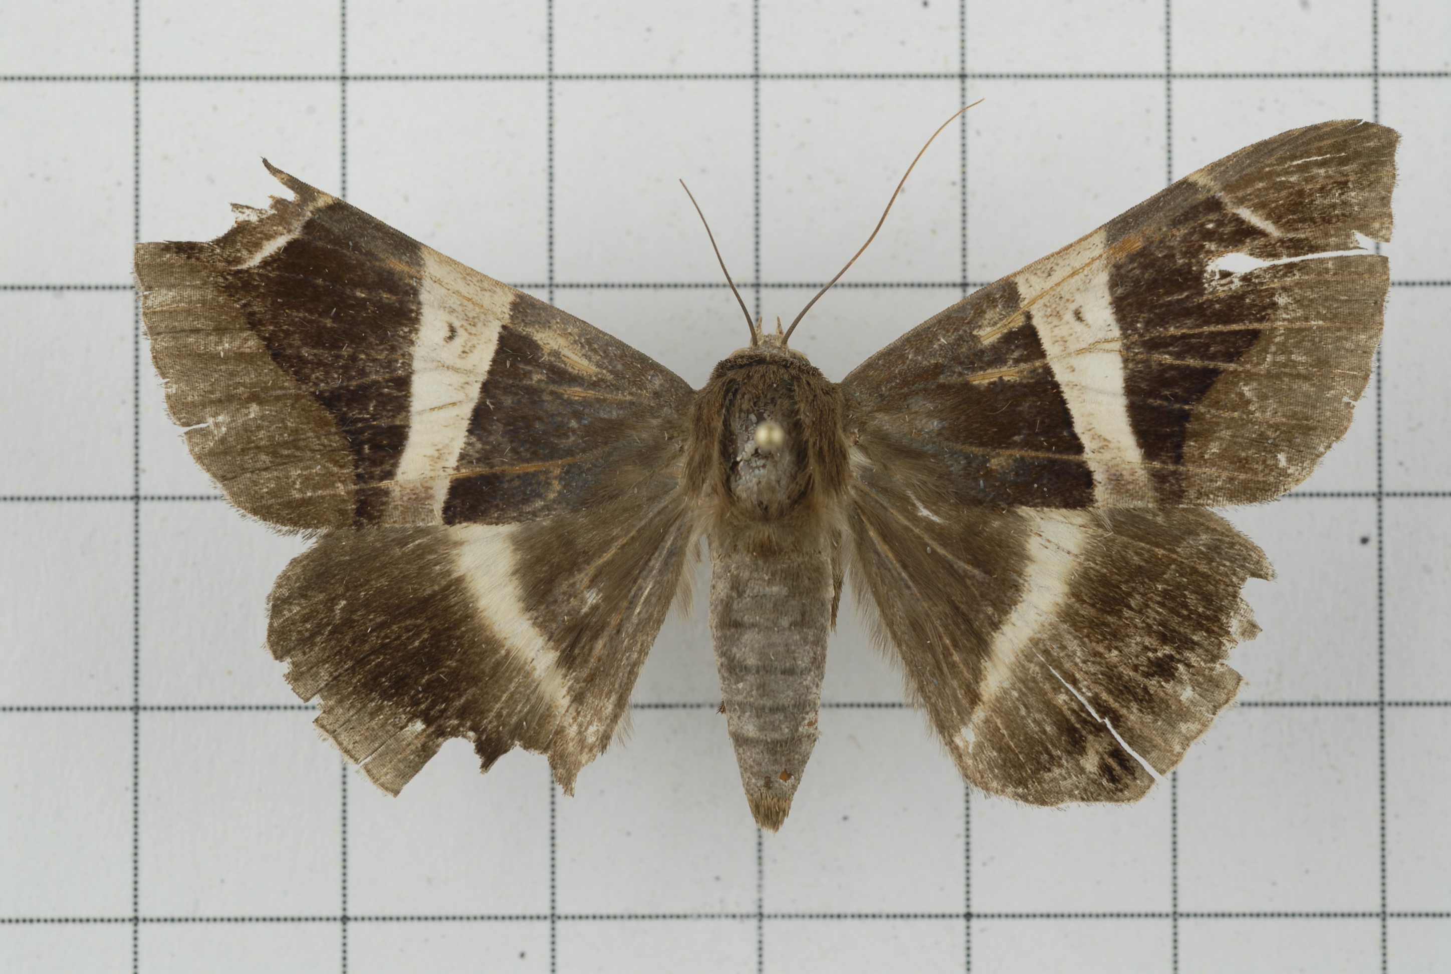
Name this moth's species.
Bastilla praetermissa
